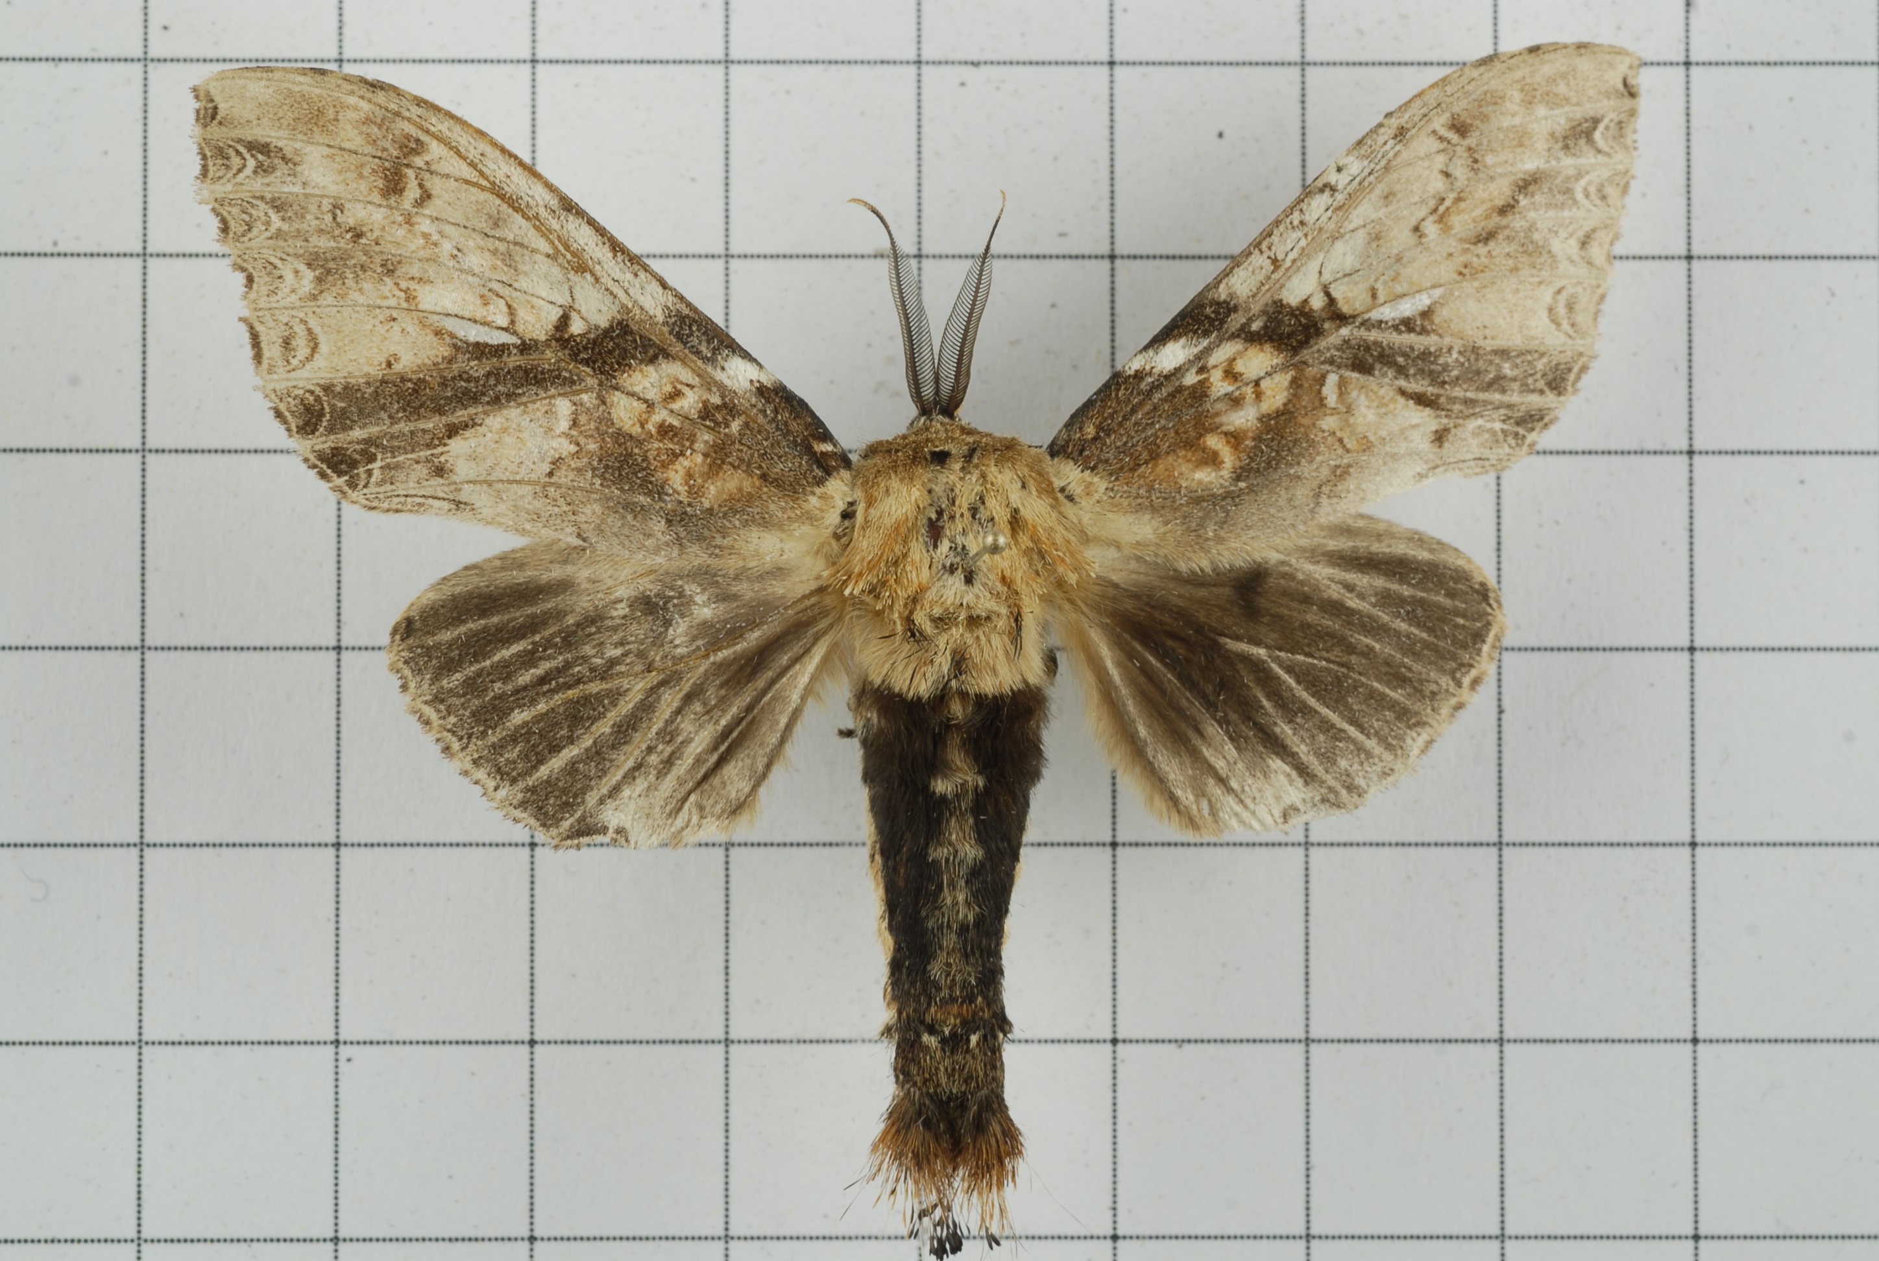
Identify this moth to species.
Dudusa nobilis
